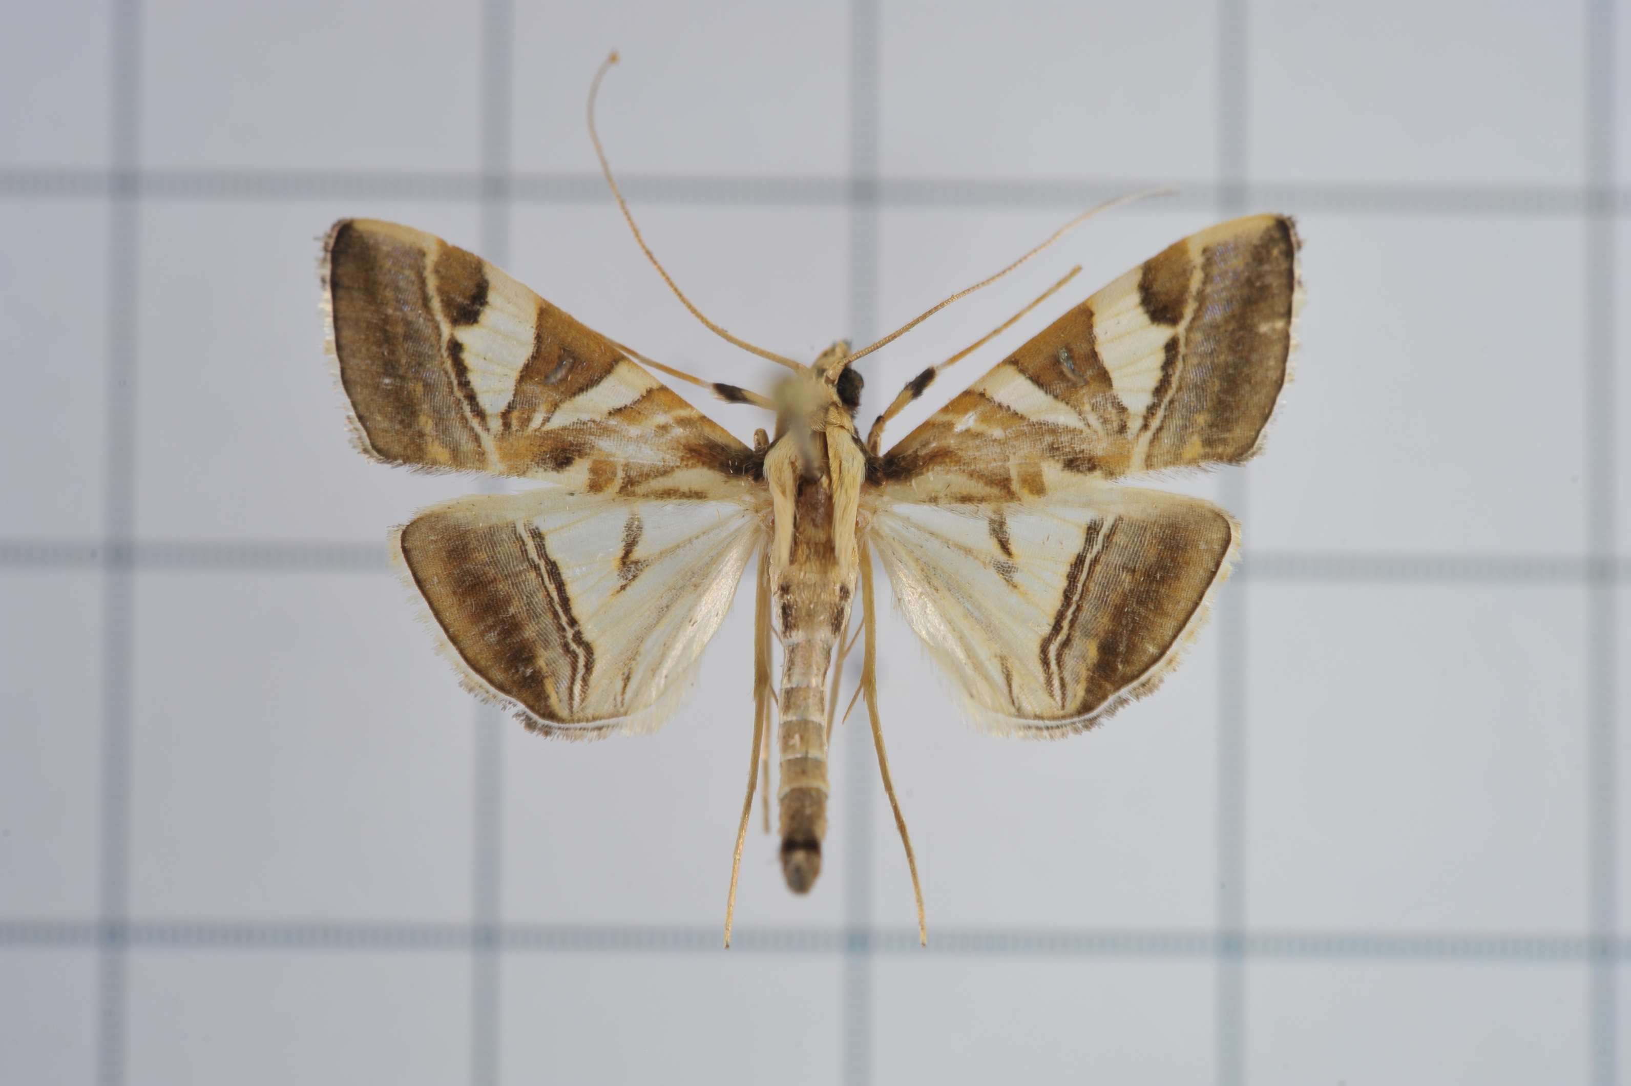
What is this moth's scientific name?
Agrioglypta itysalis
